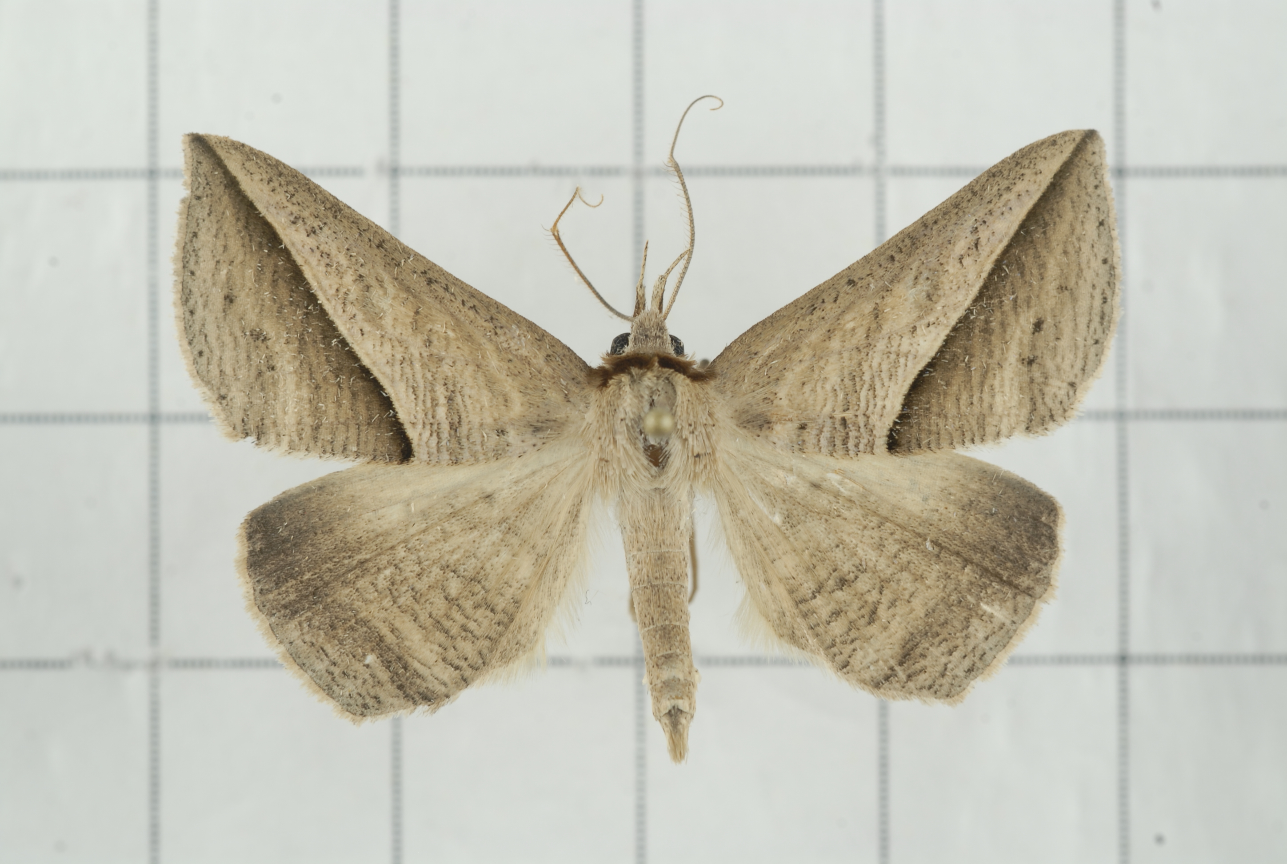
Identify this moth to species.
Dierna strigata
